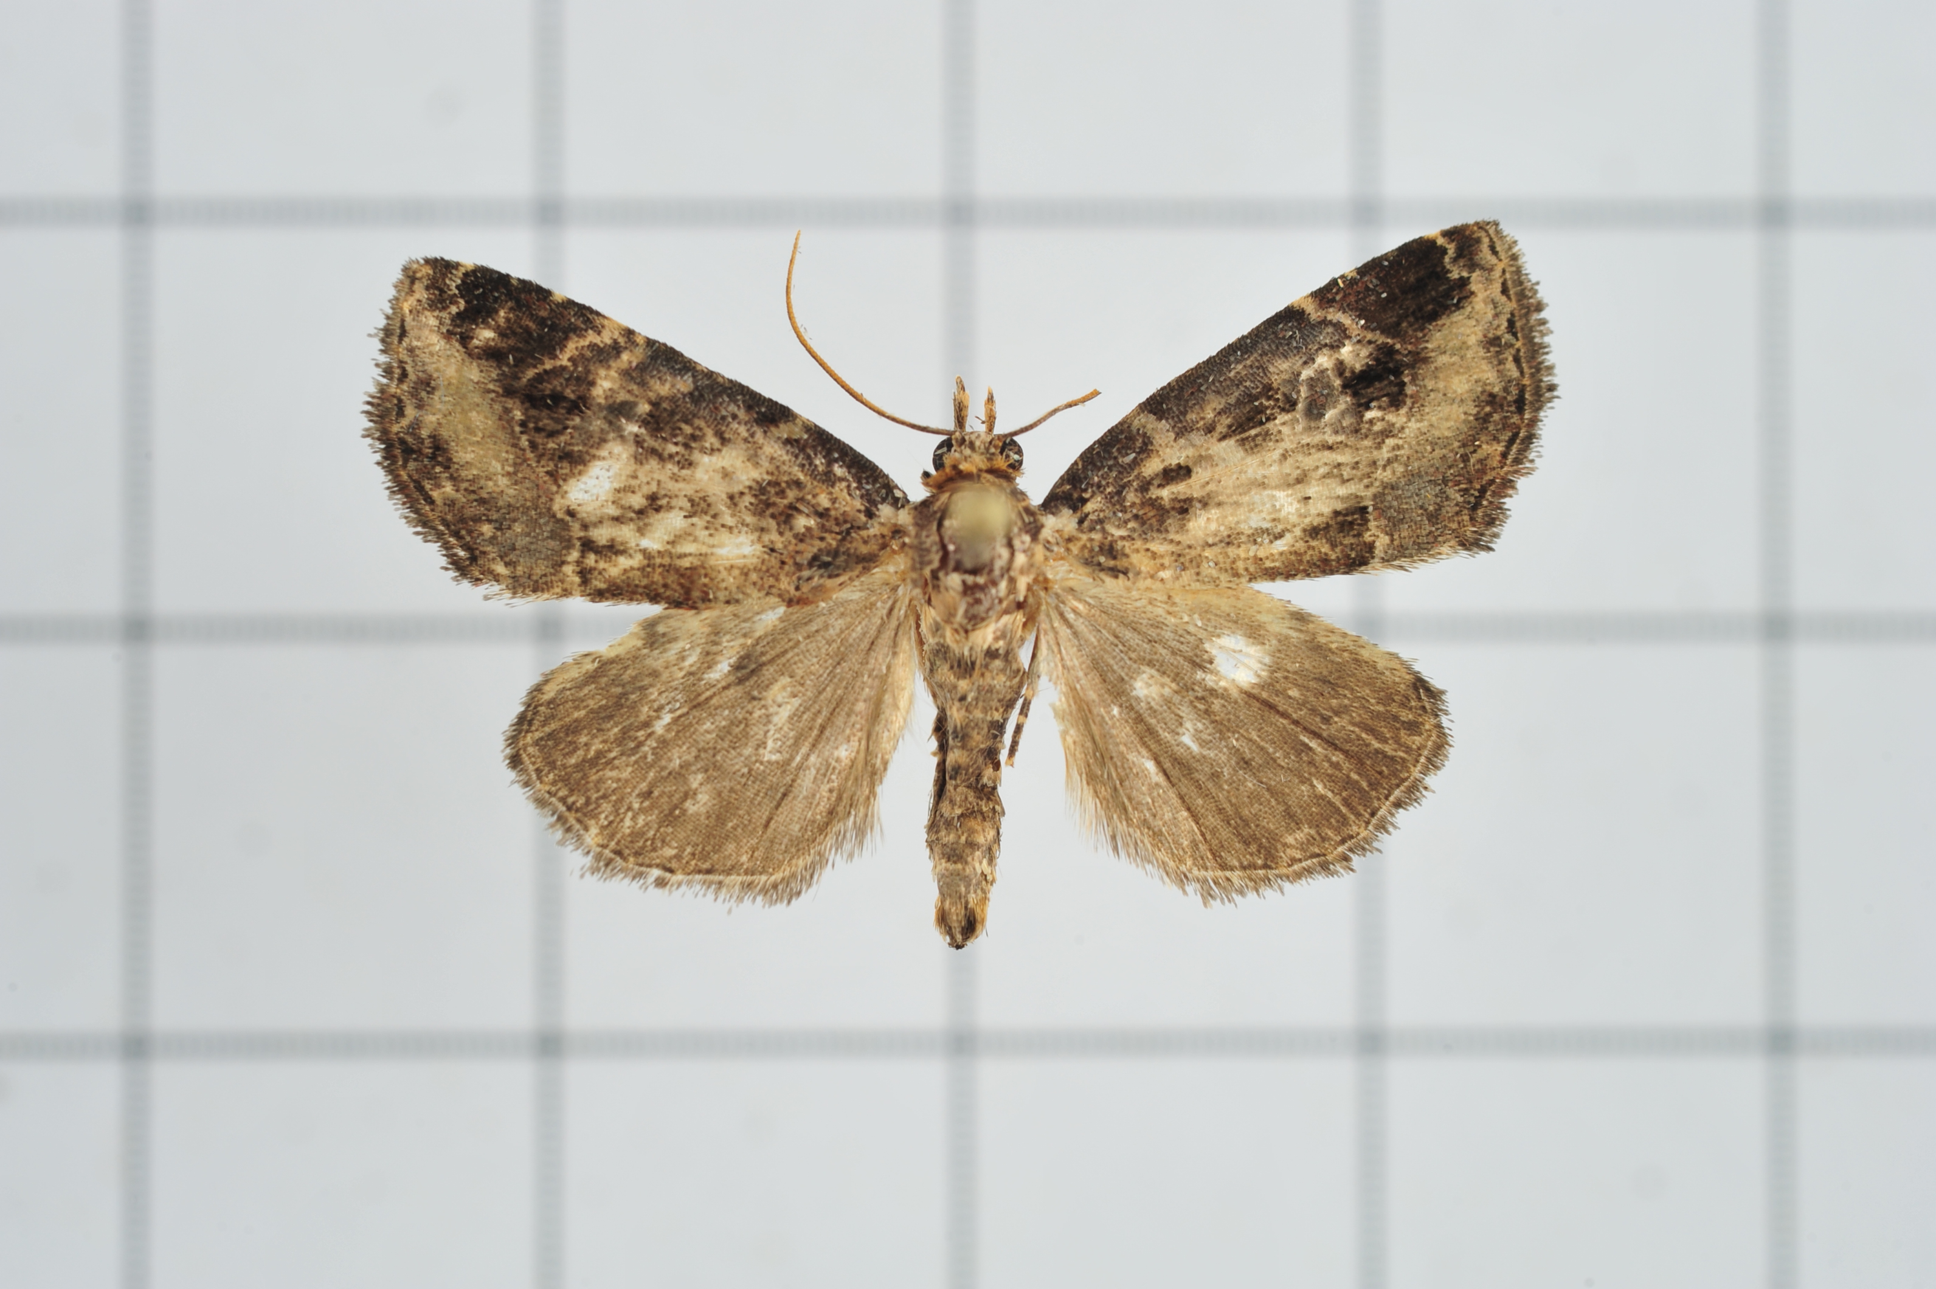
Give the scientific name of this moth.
Pseudodeltote postvittata
